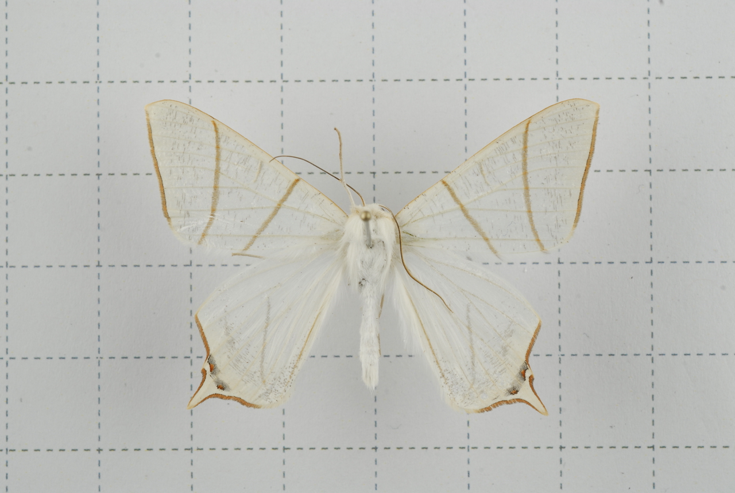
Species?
Ourapteryx changi
